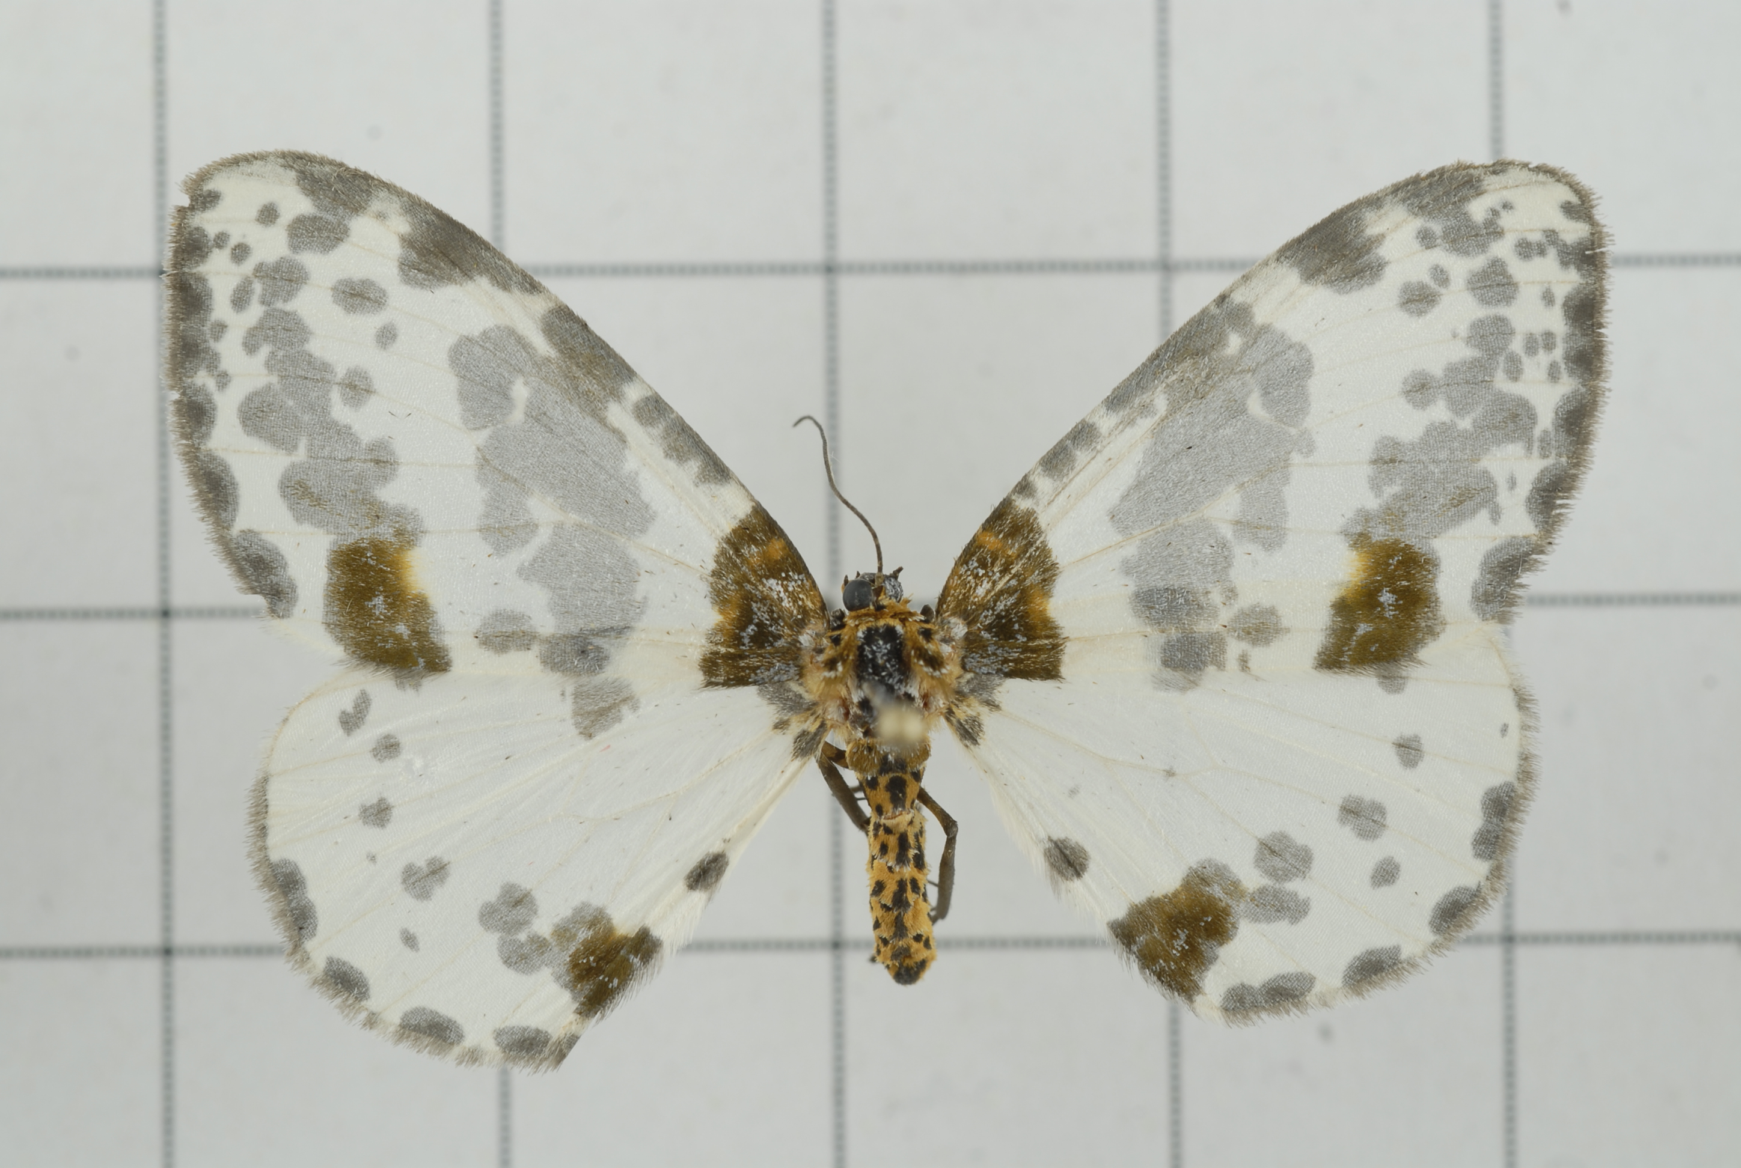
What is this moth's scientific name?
Abraxas tenellula
